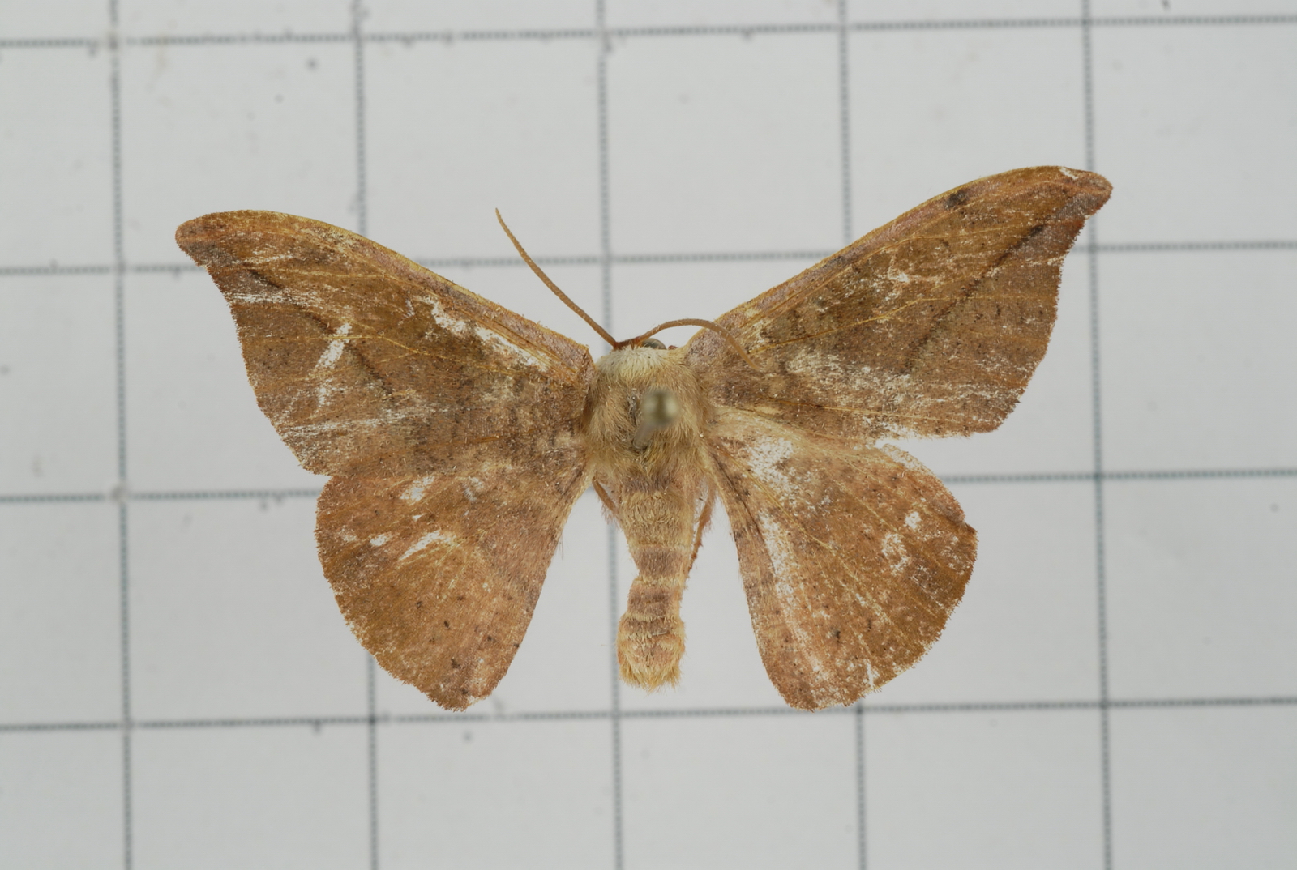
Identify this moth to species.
Oreta brunnea
